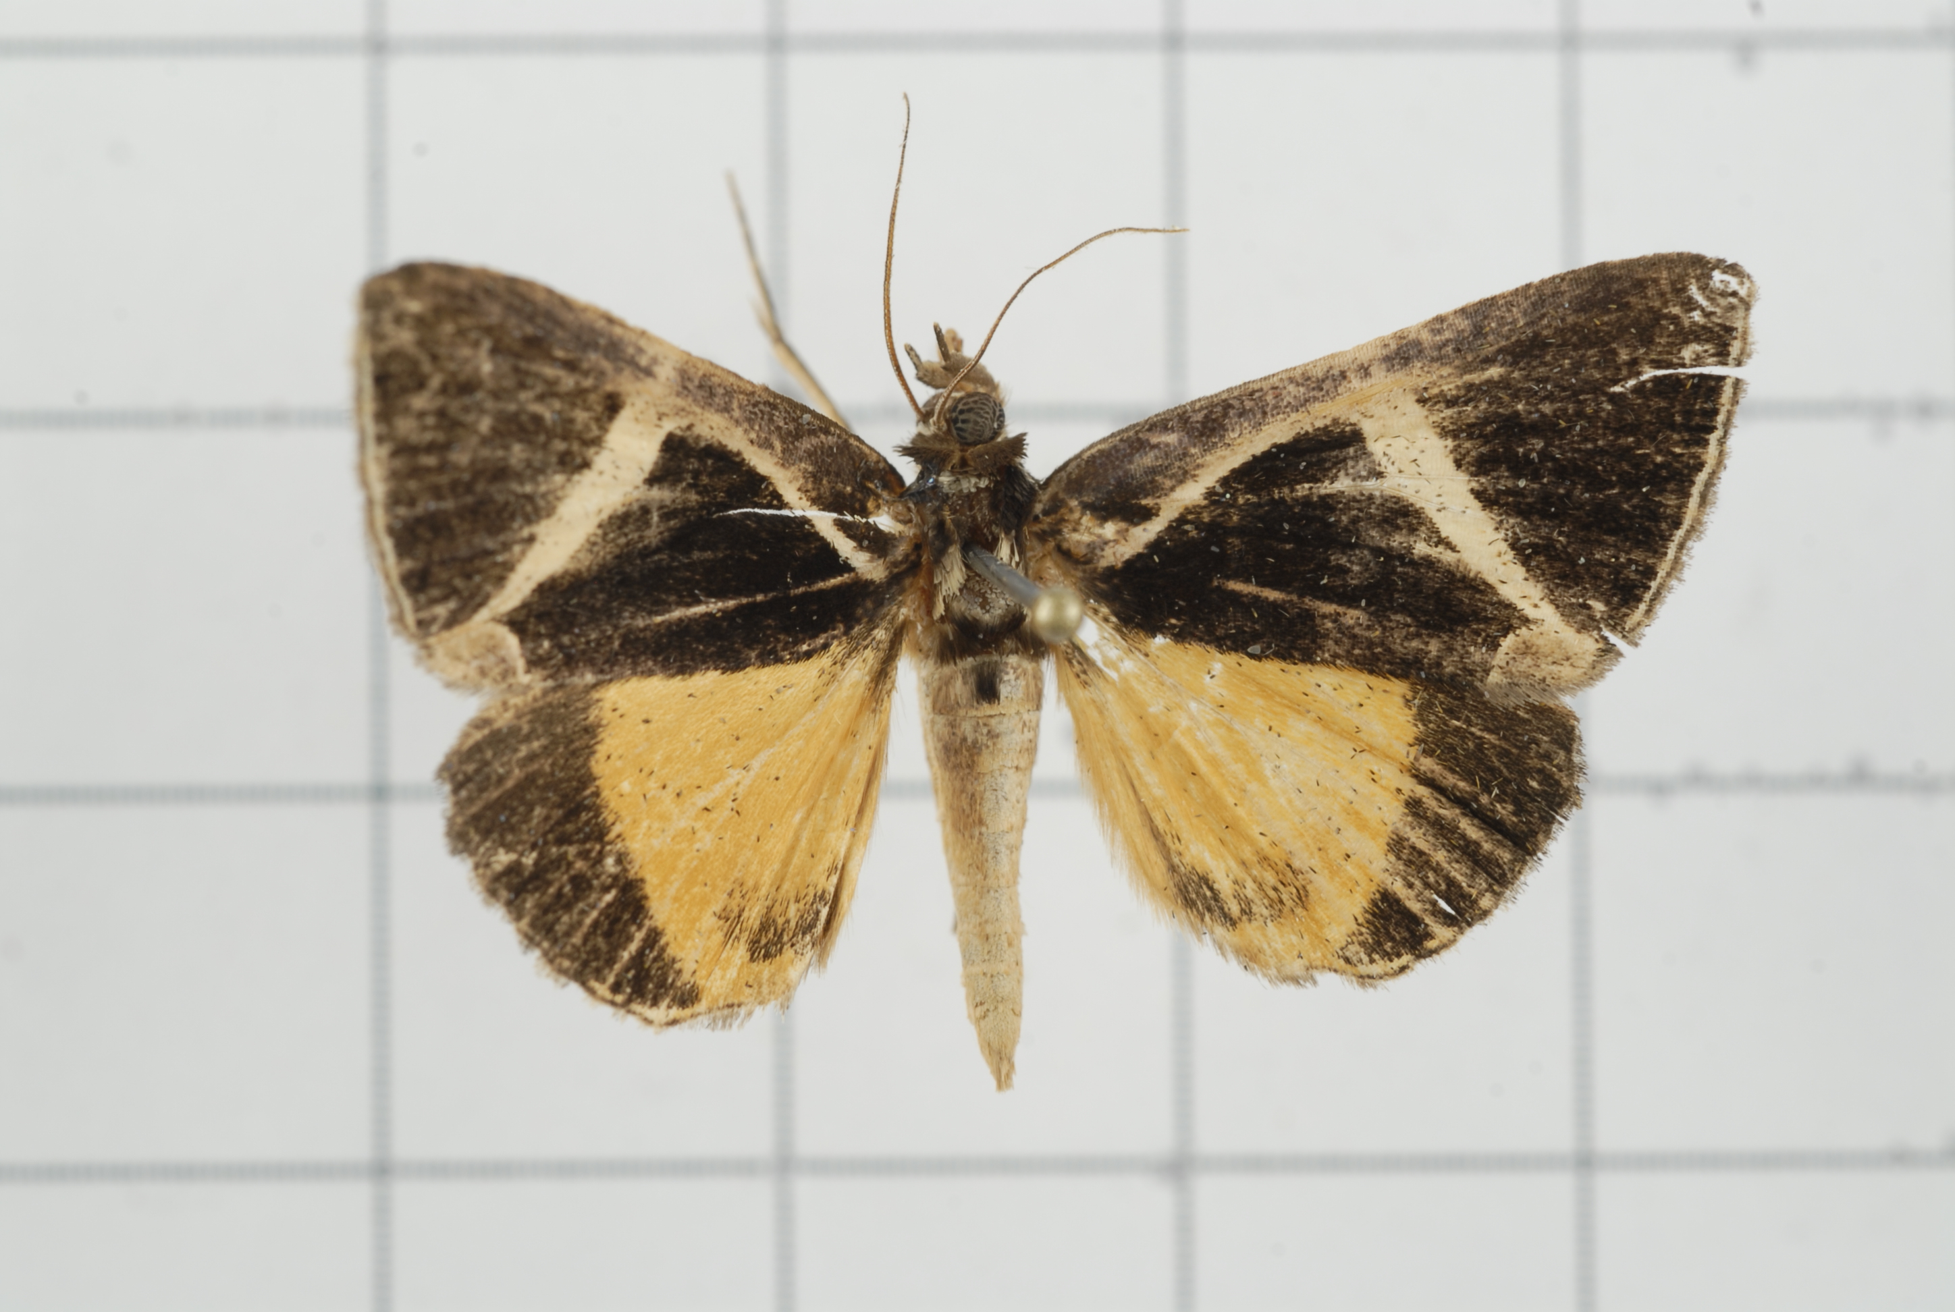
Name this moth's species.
Fodina contigua
